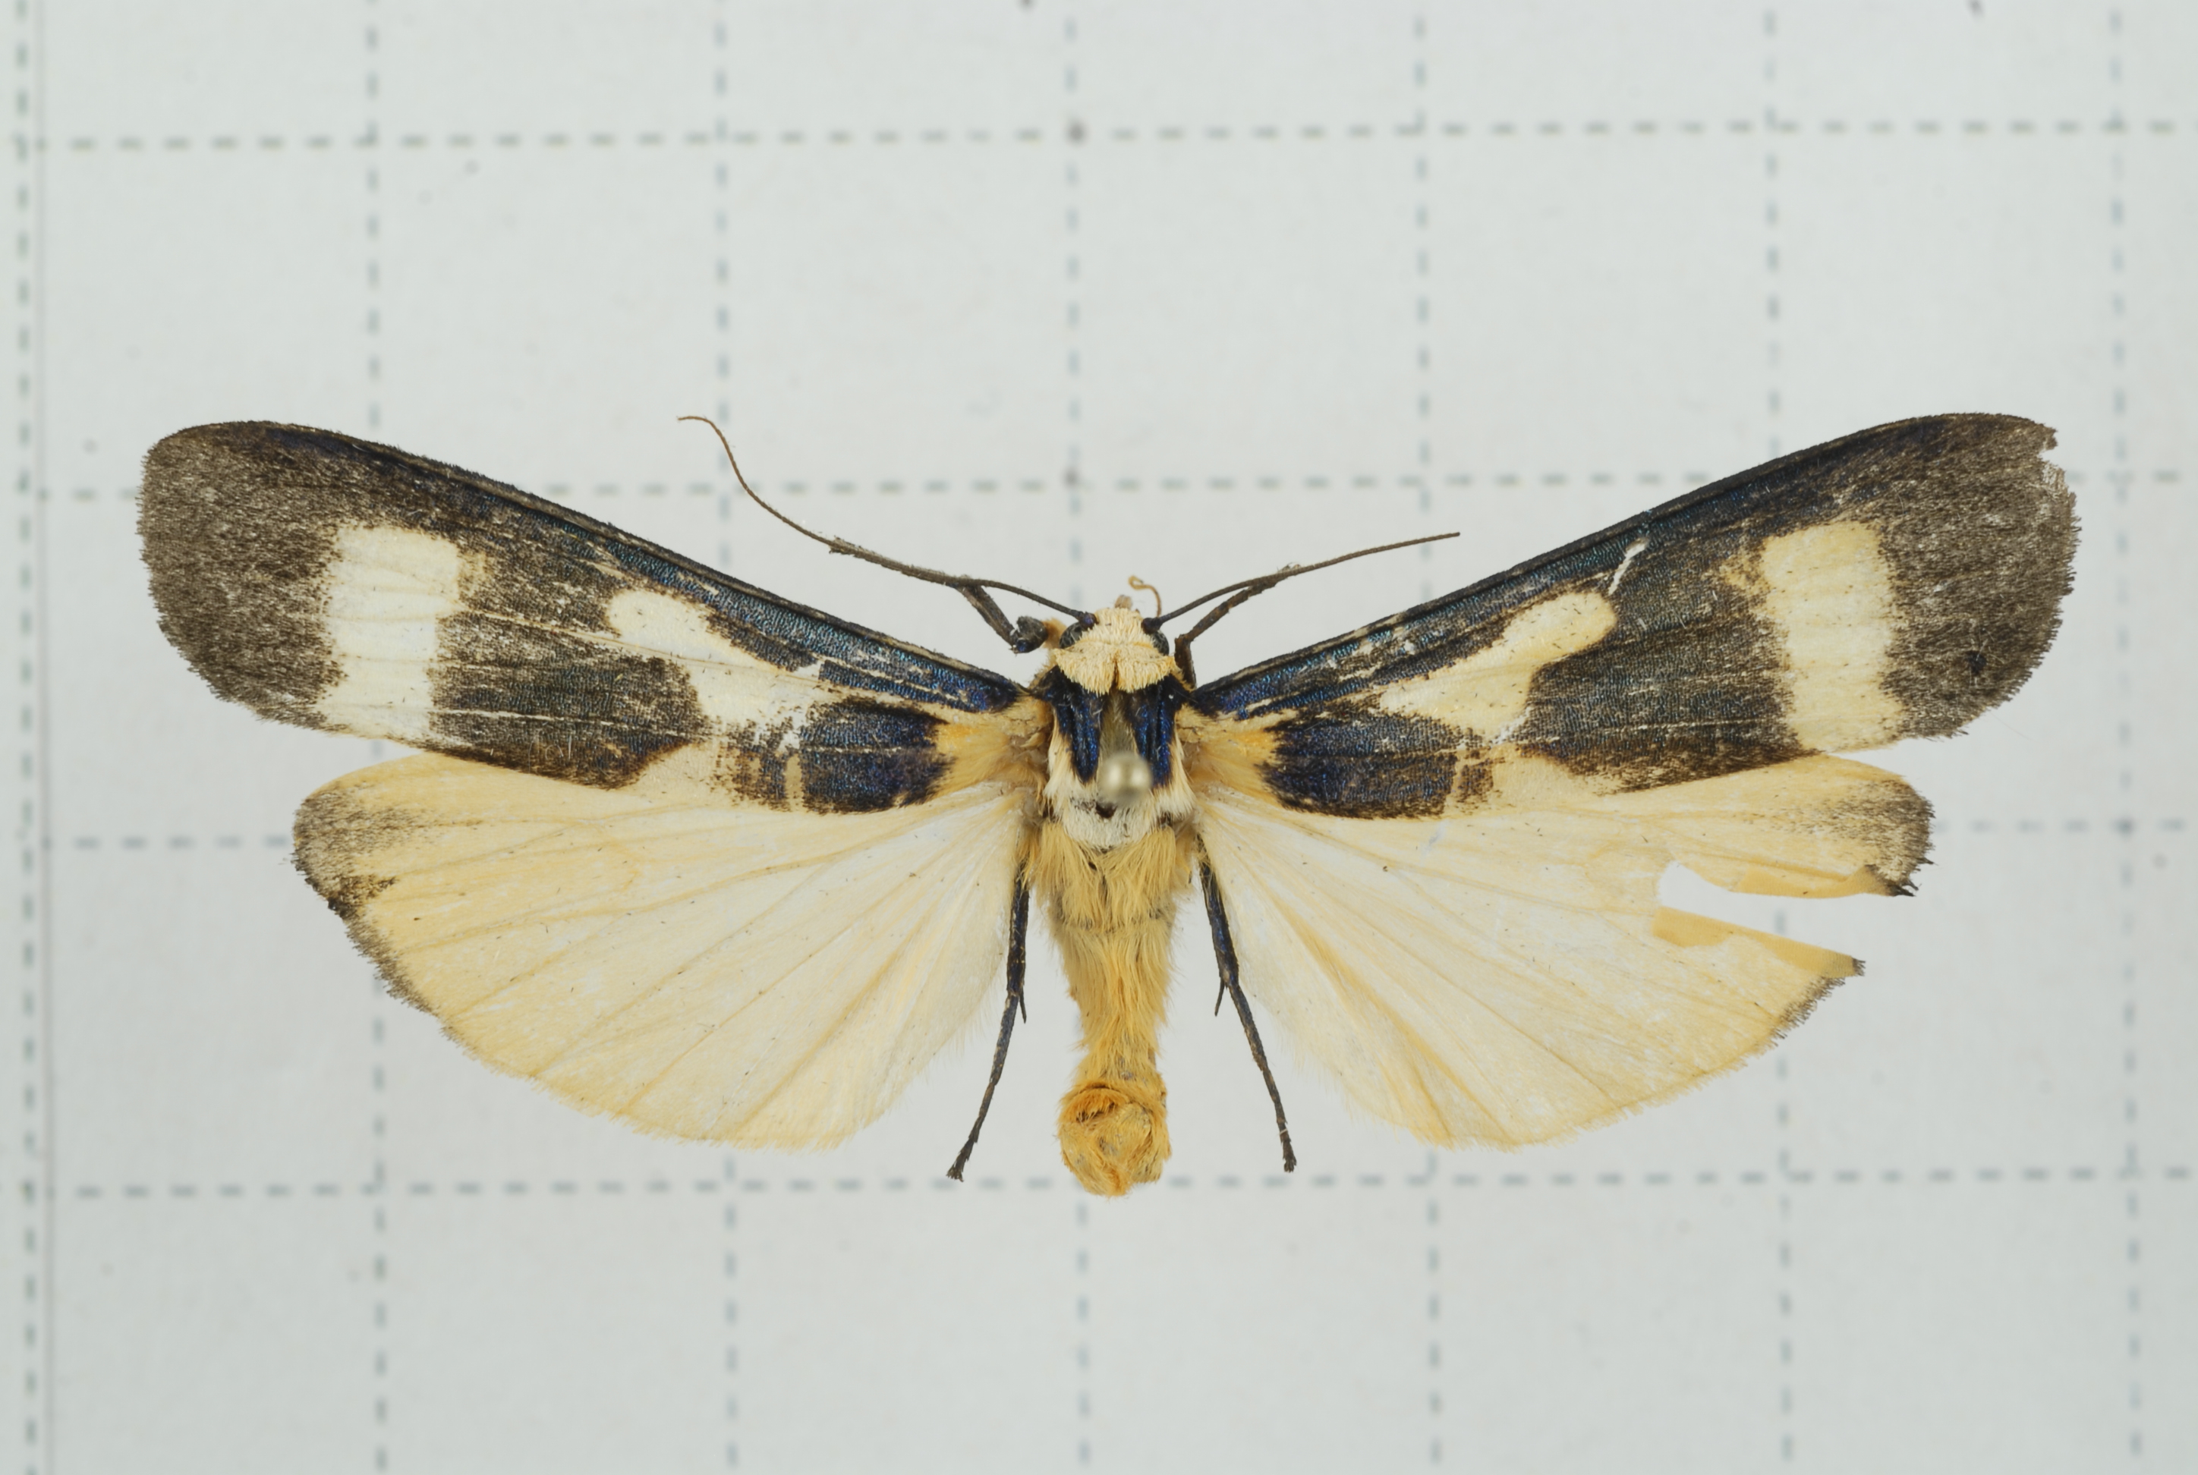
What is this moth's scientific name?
Chrysaeglia magnifica
